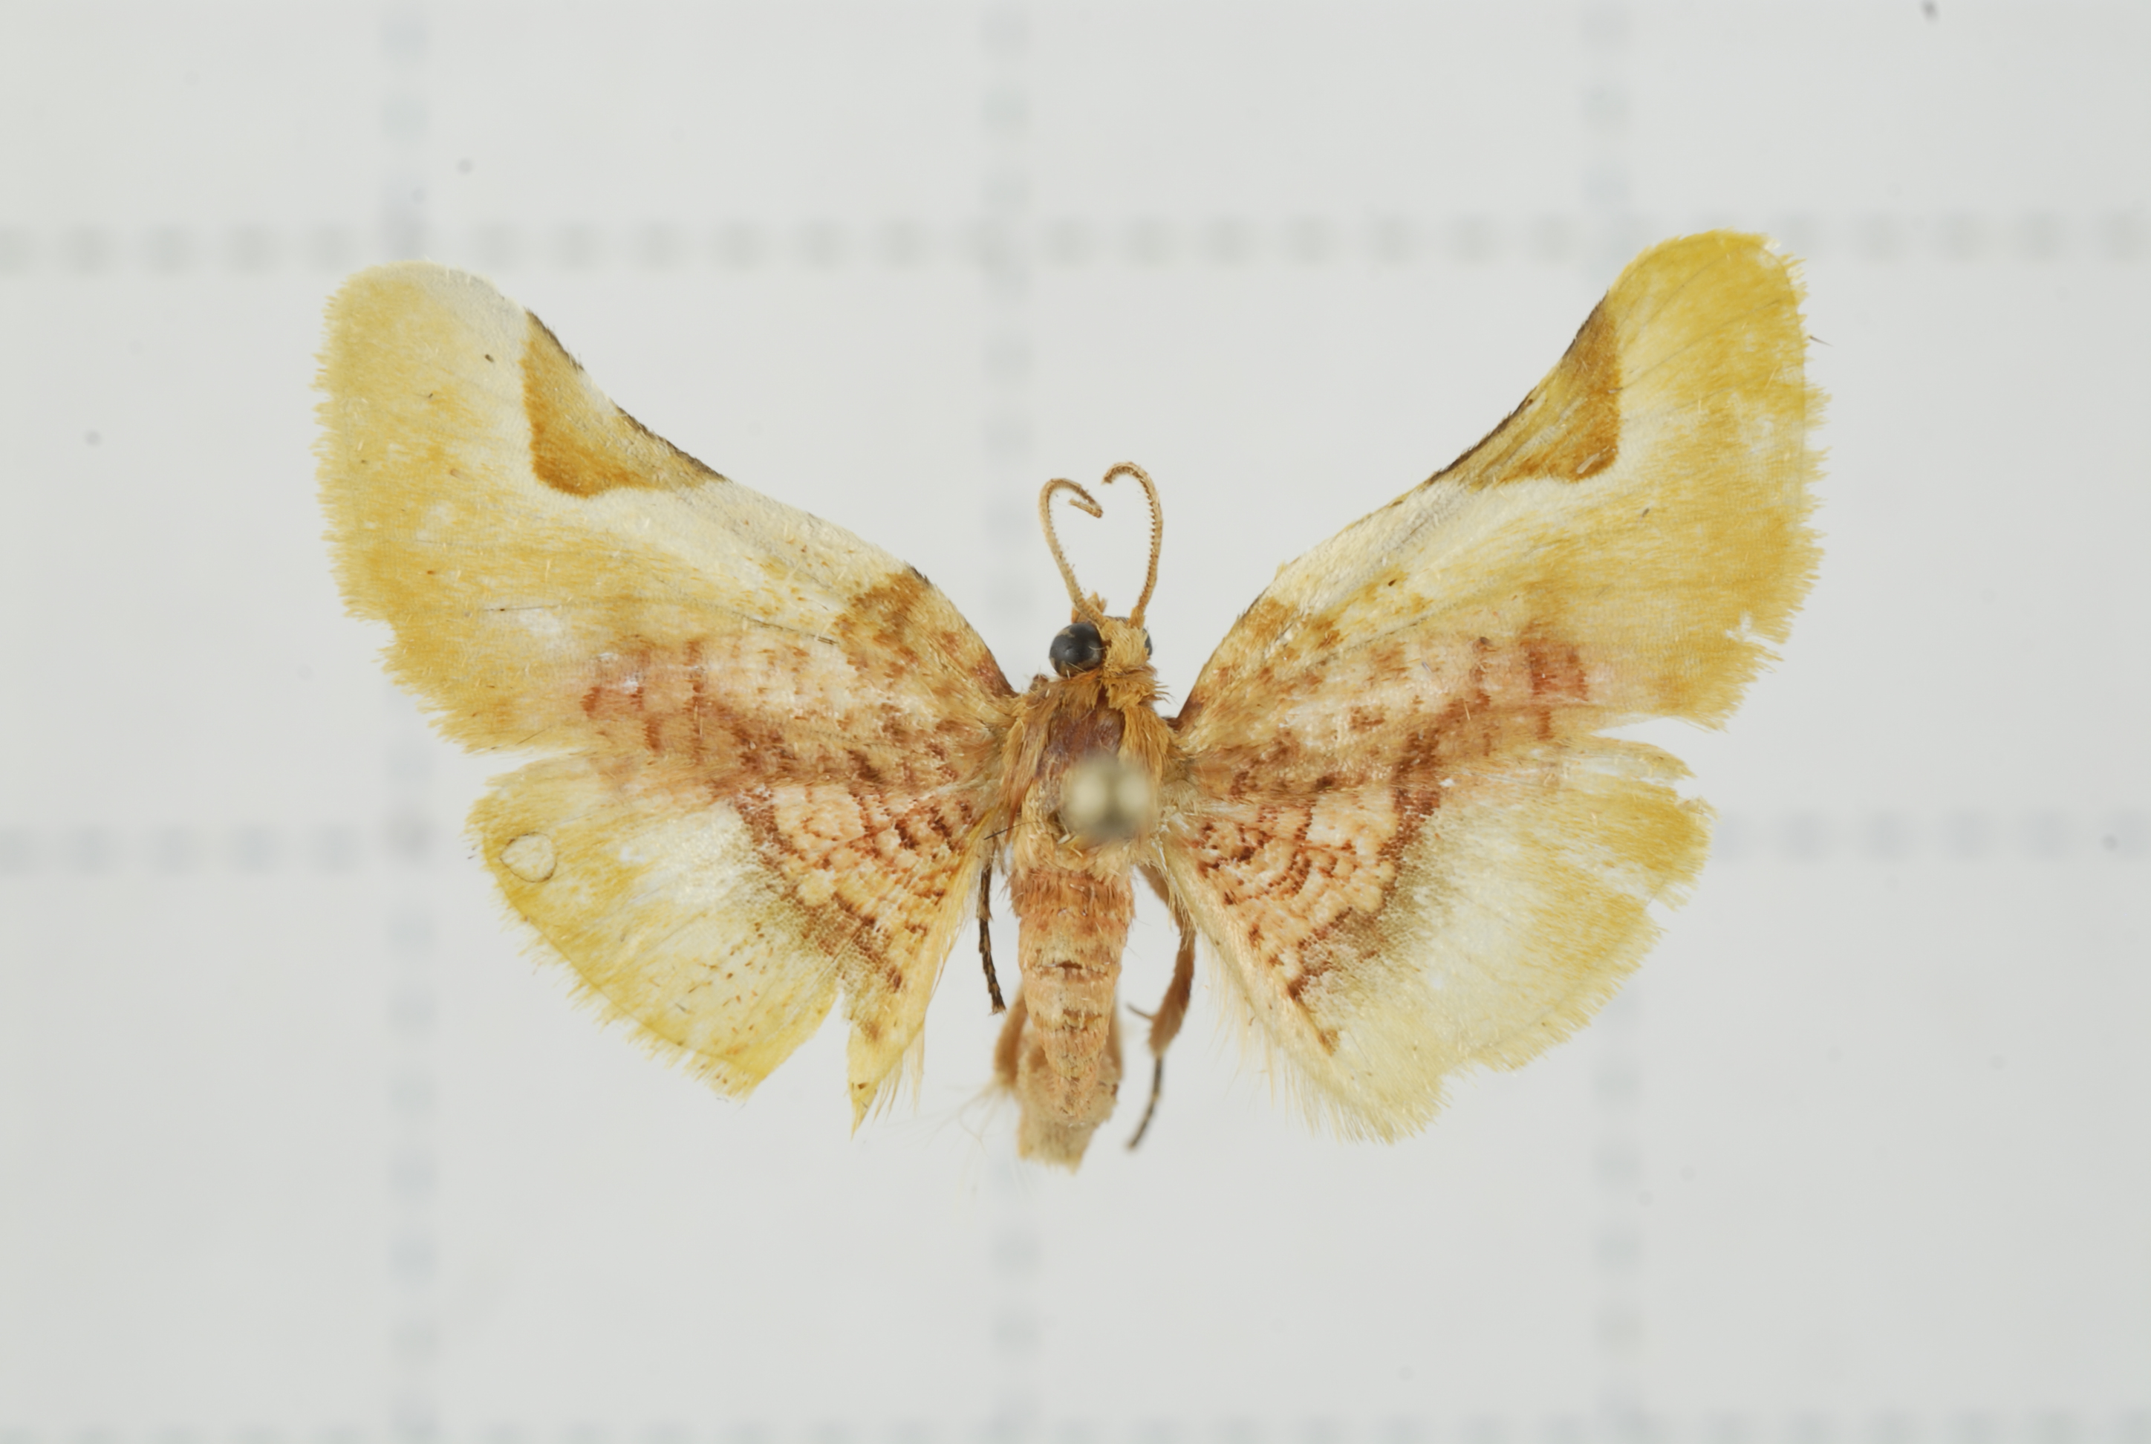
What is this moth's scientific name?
Pyrinioides sinuosus
